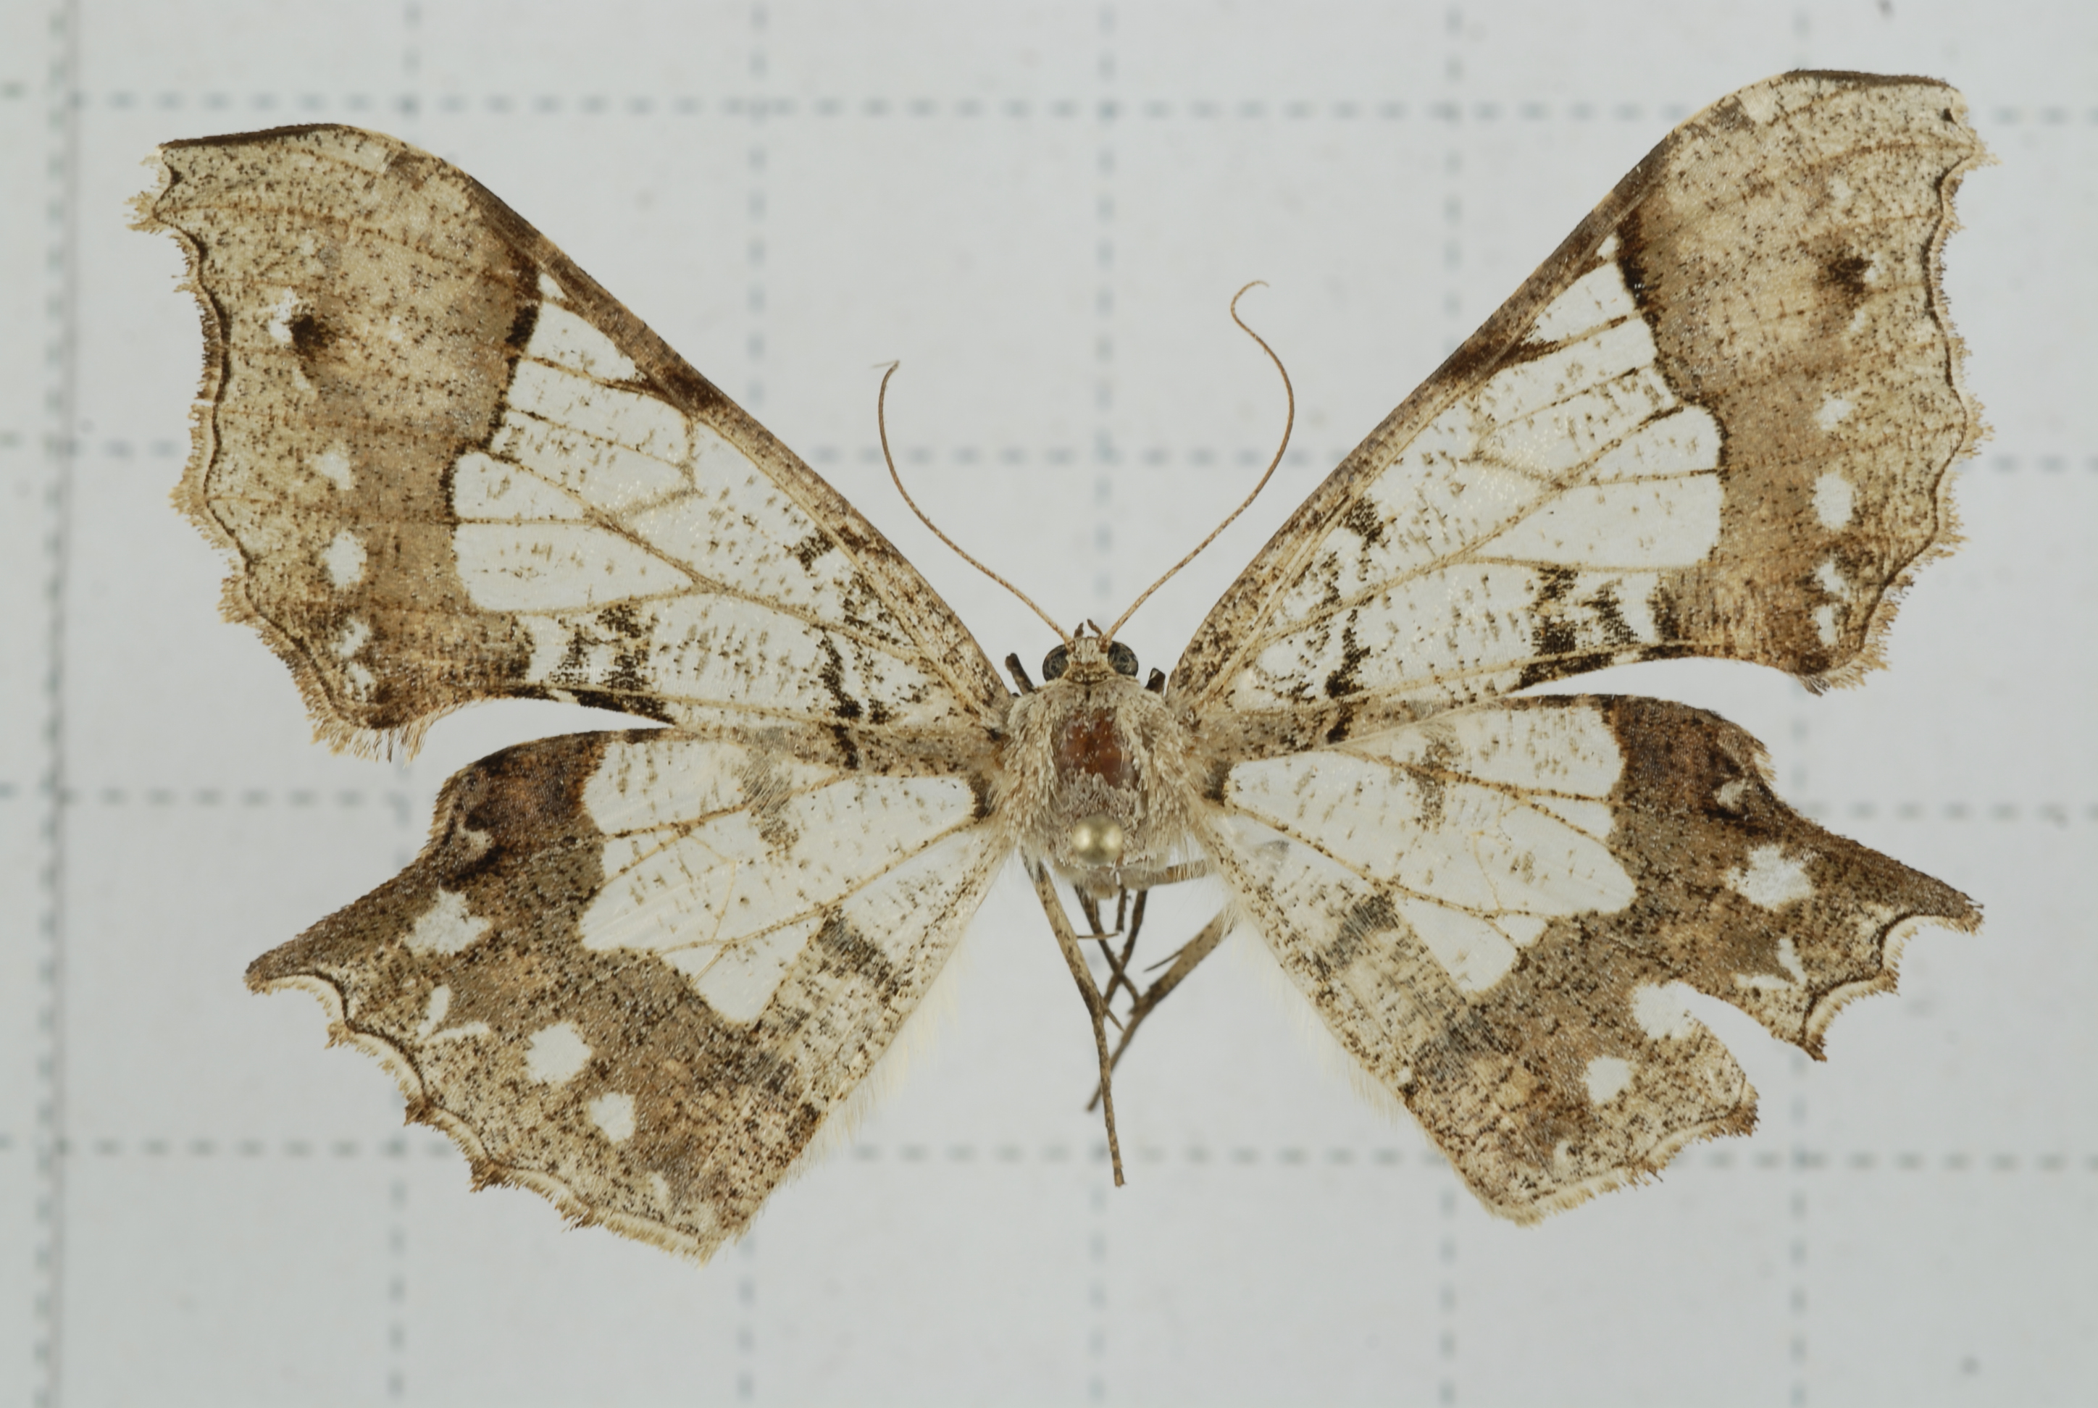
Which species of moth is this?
Krananda semihyalina
